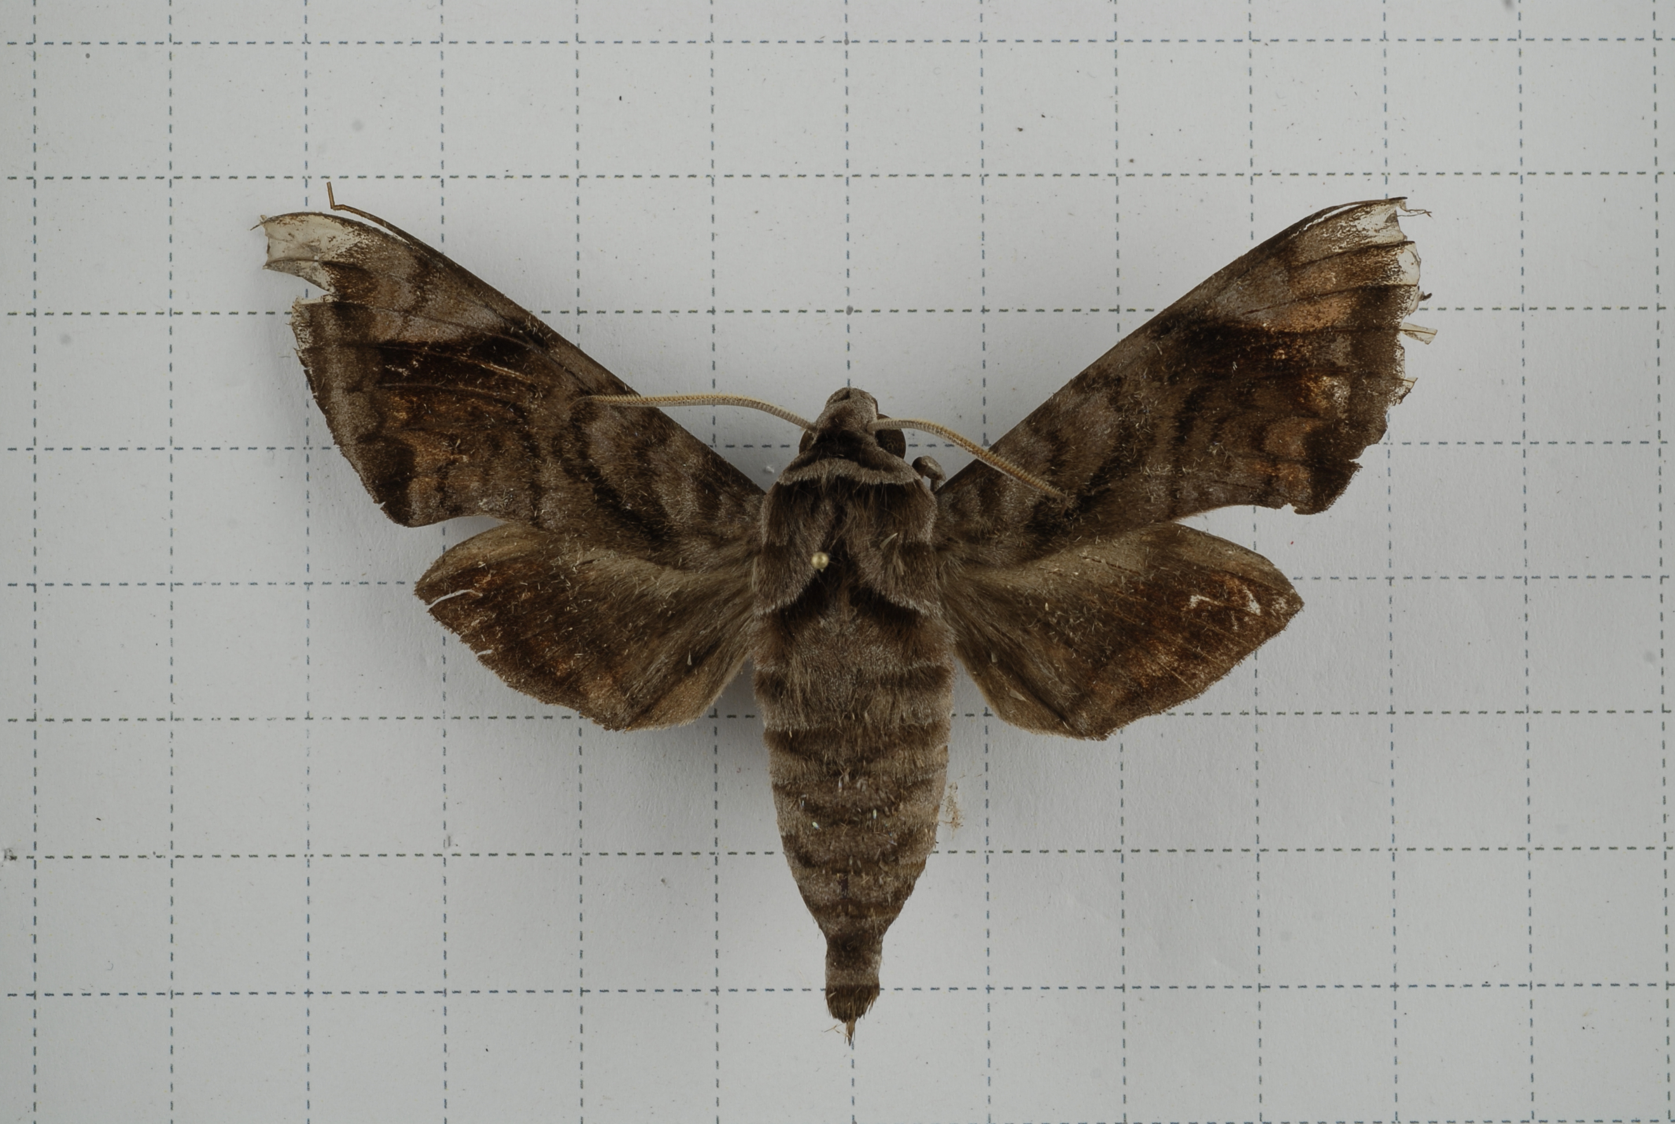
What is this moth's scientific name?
Acosmeryx naga metanaga
